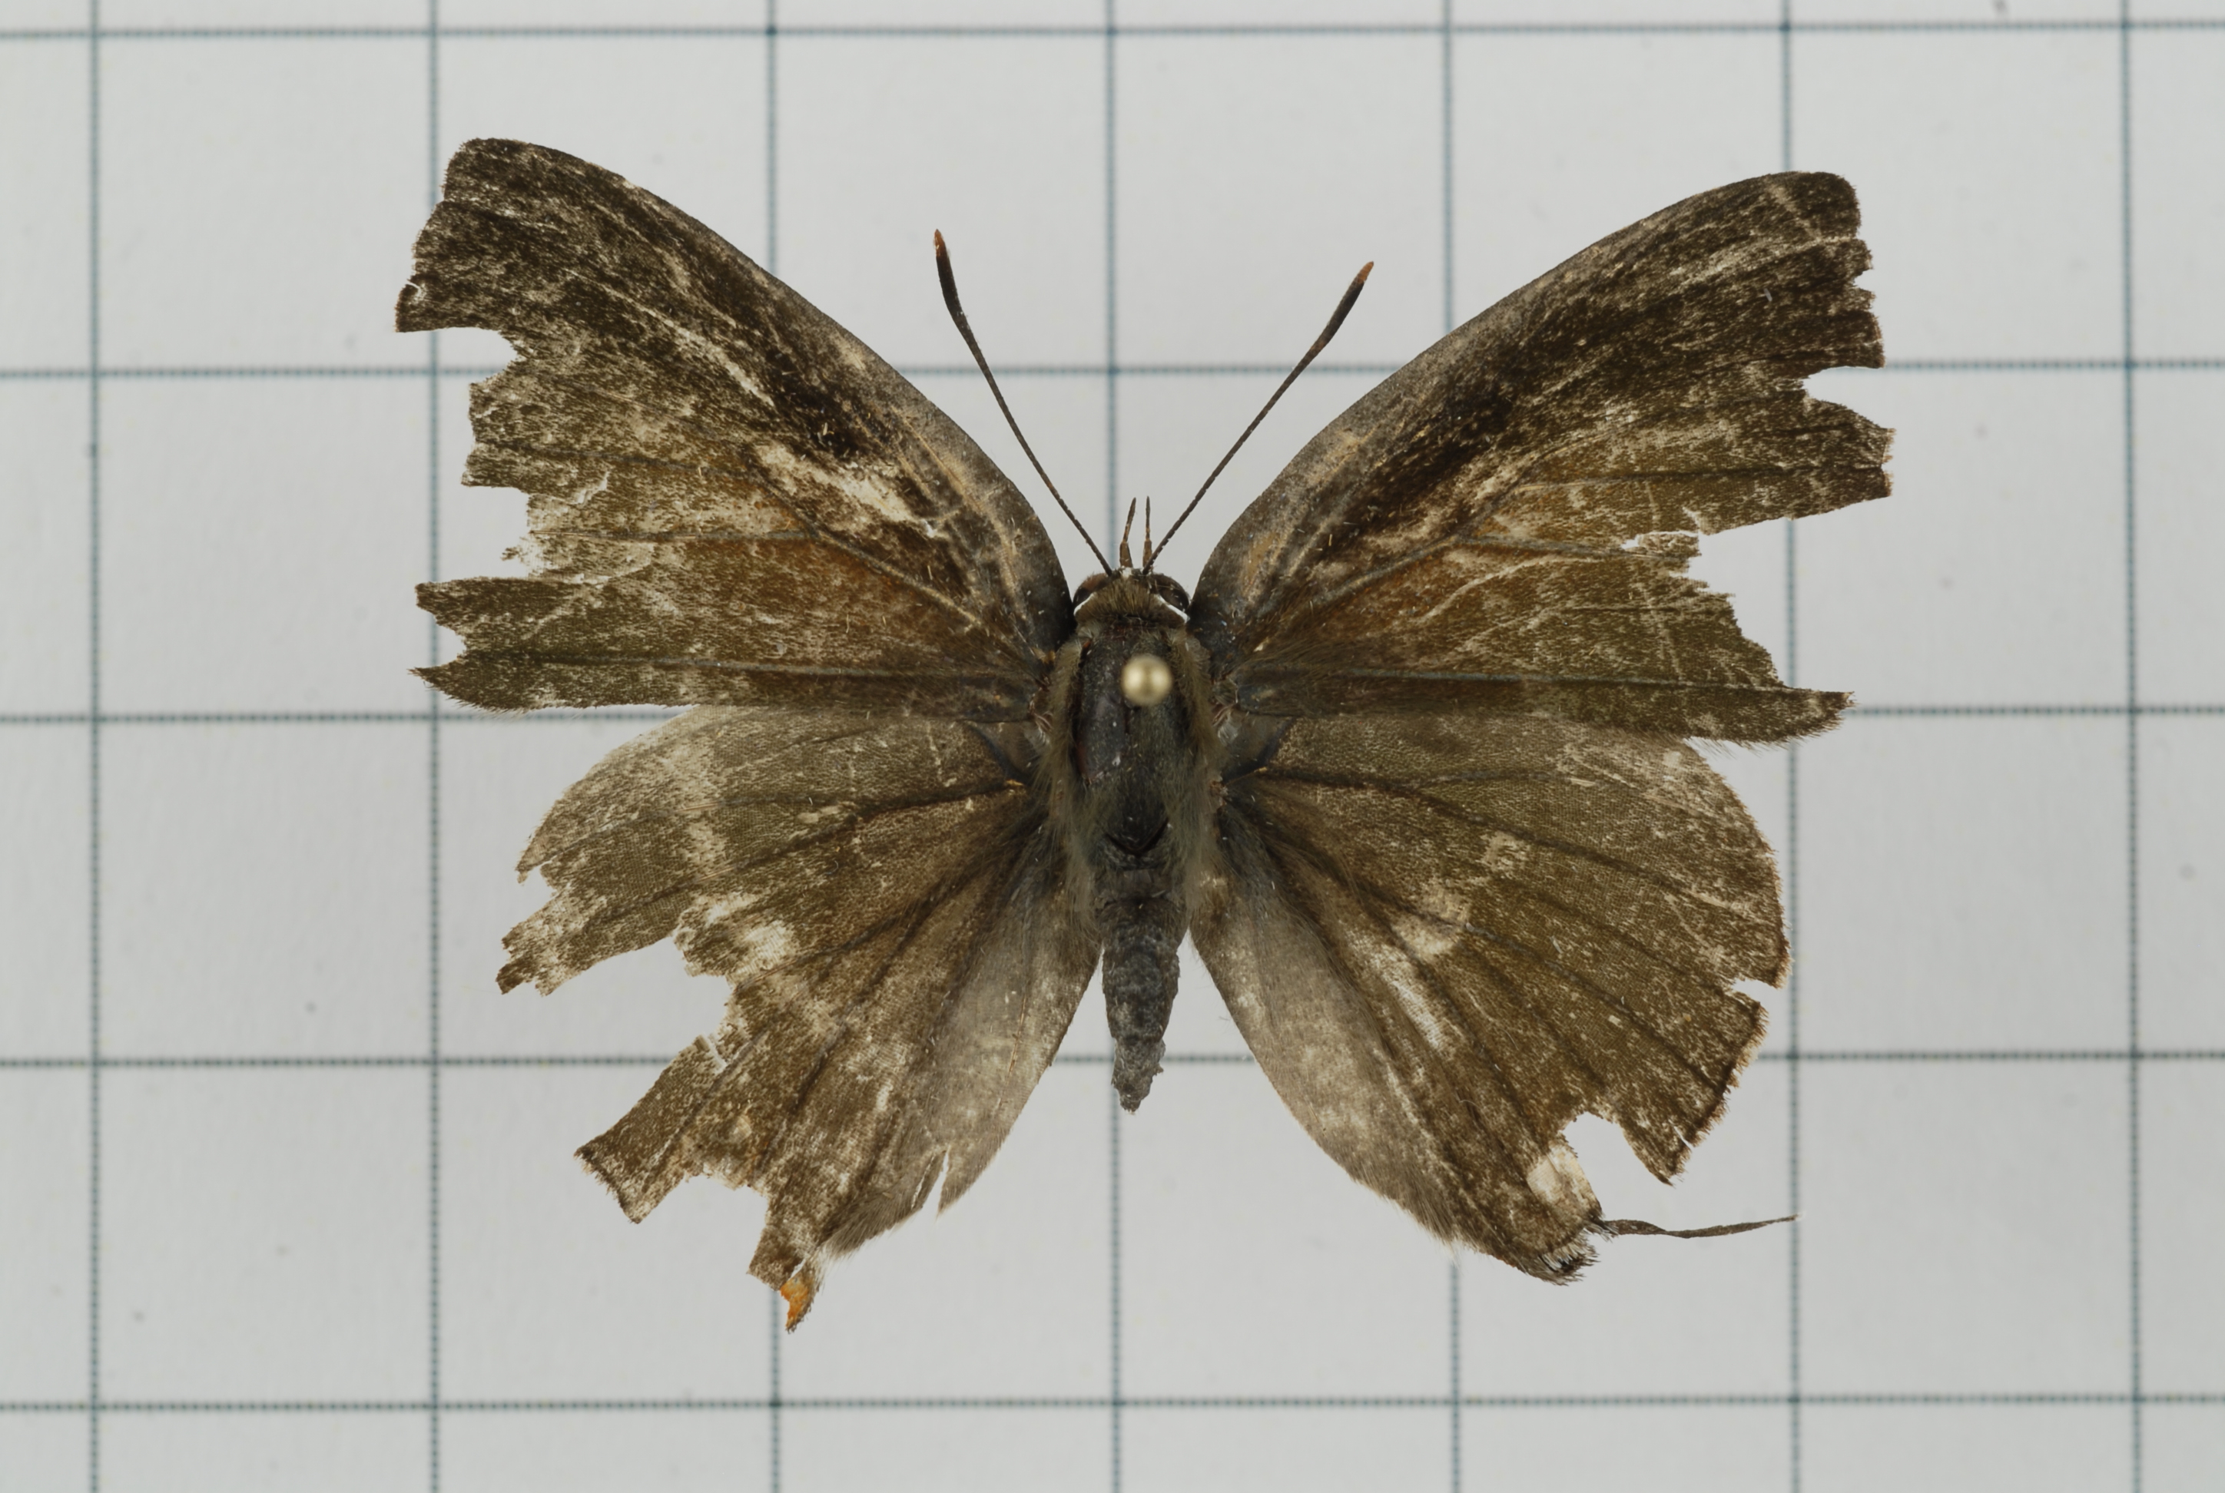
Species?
Deudorix epijarbas menesicles
